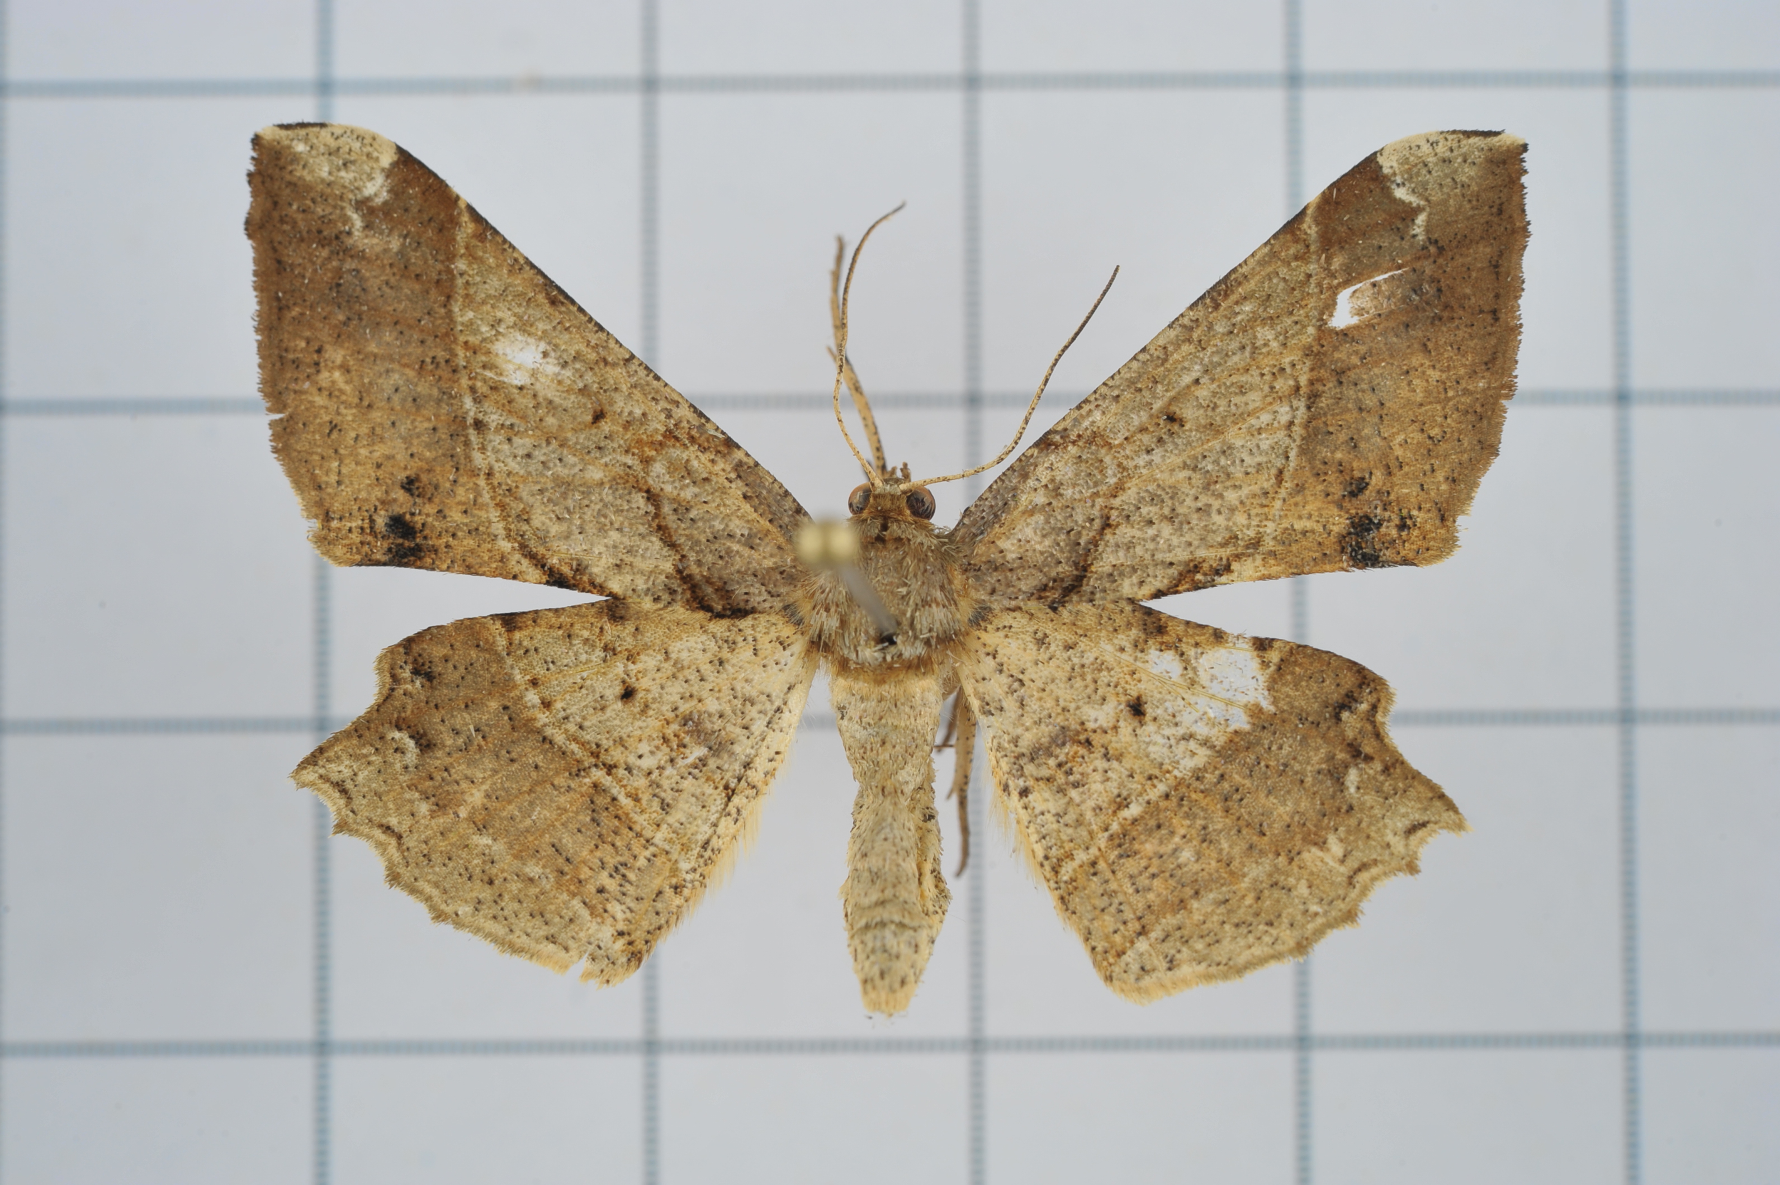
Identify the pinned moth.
Krananda latimarginaria
